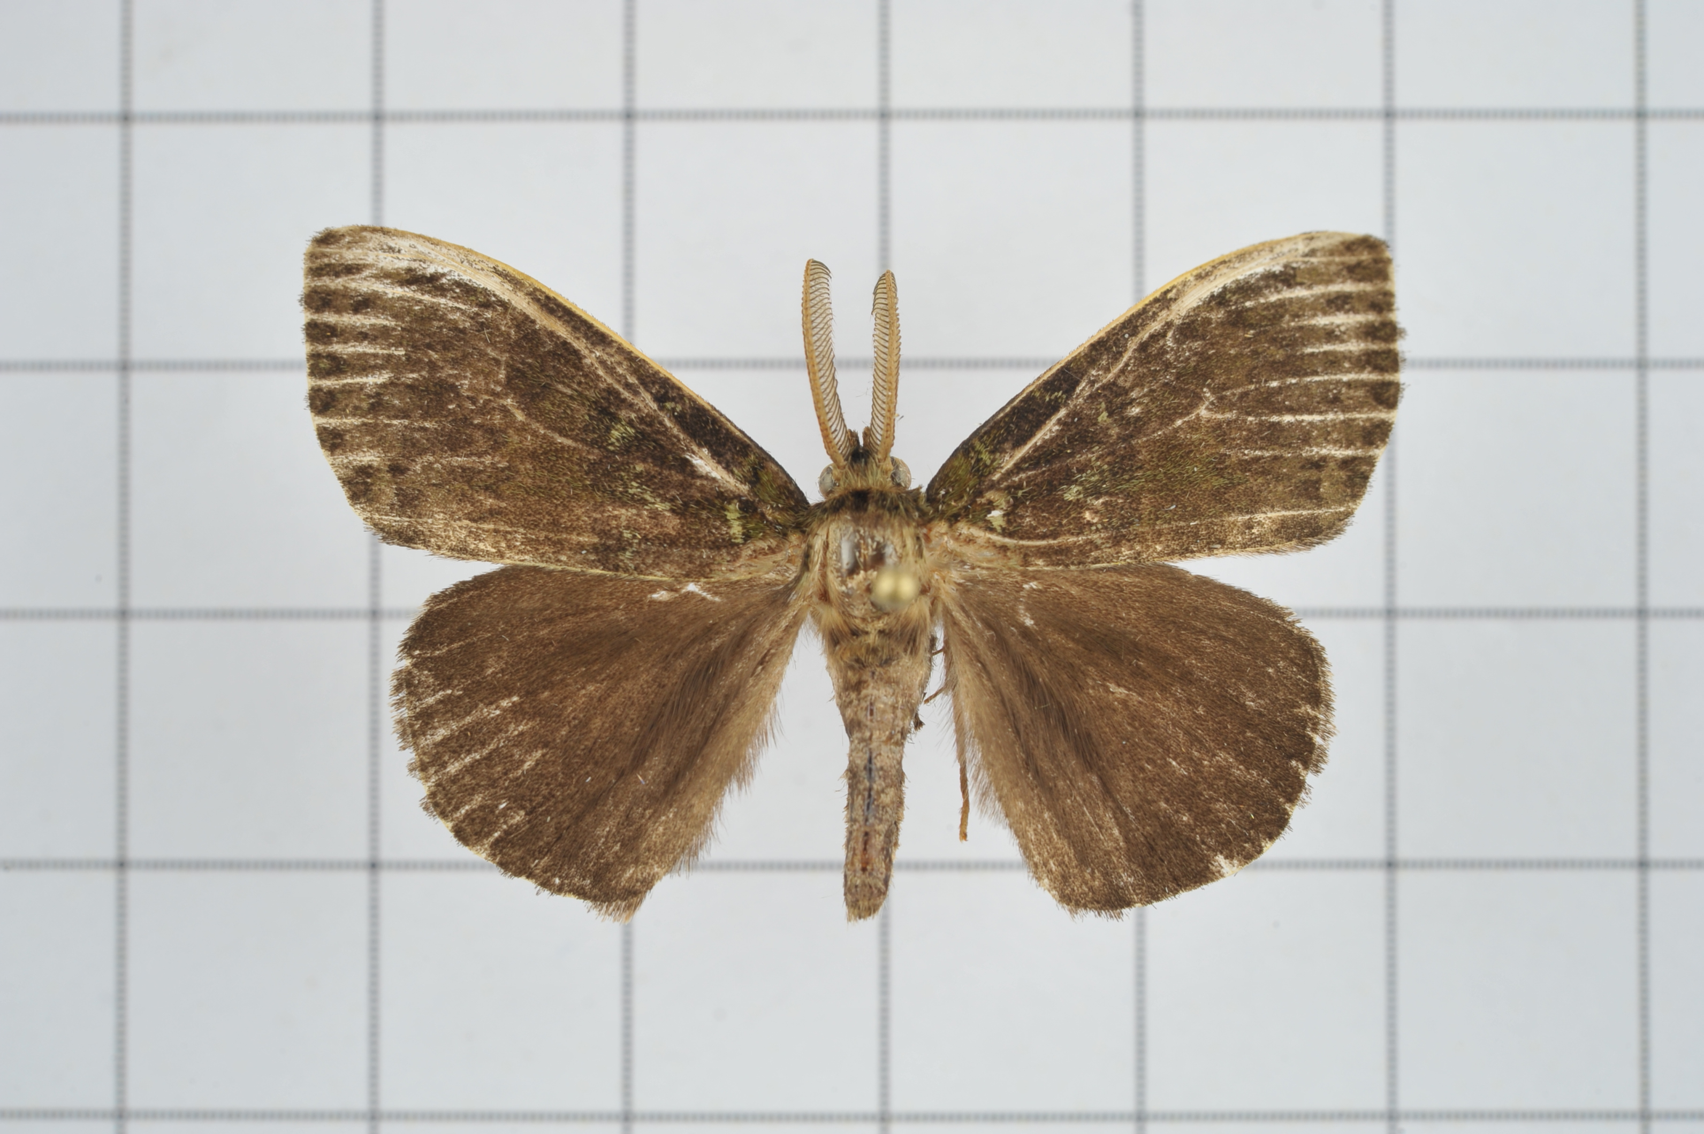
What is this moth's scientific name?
Olene dudgeoni
